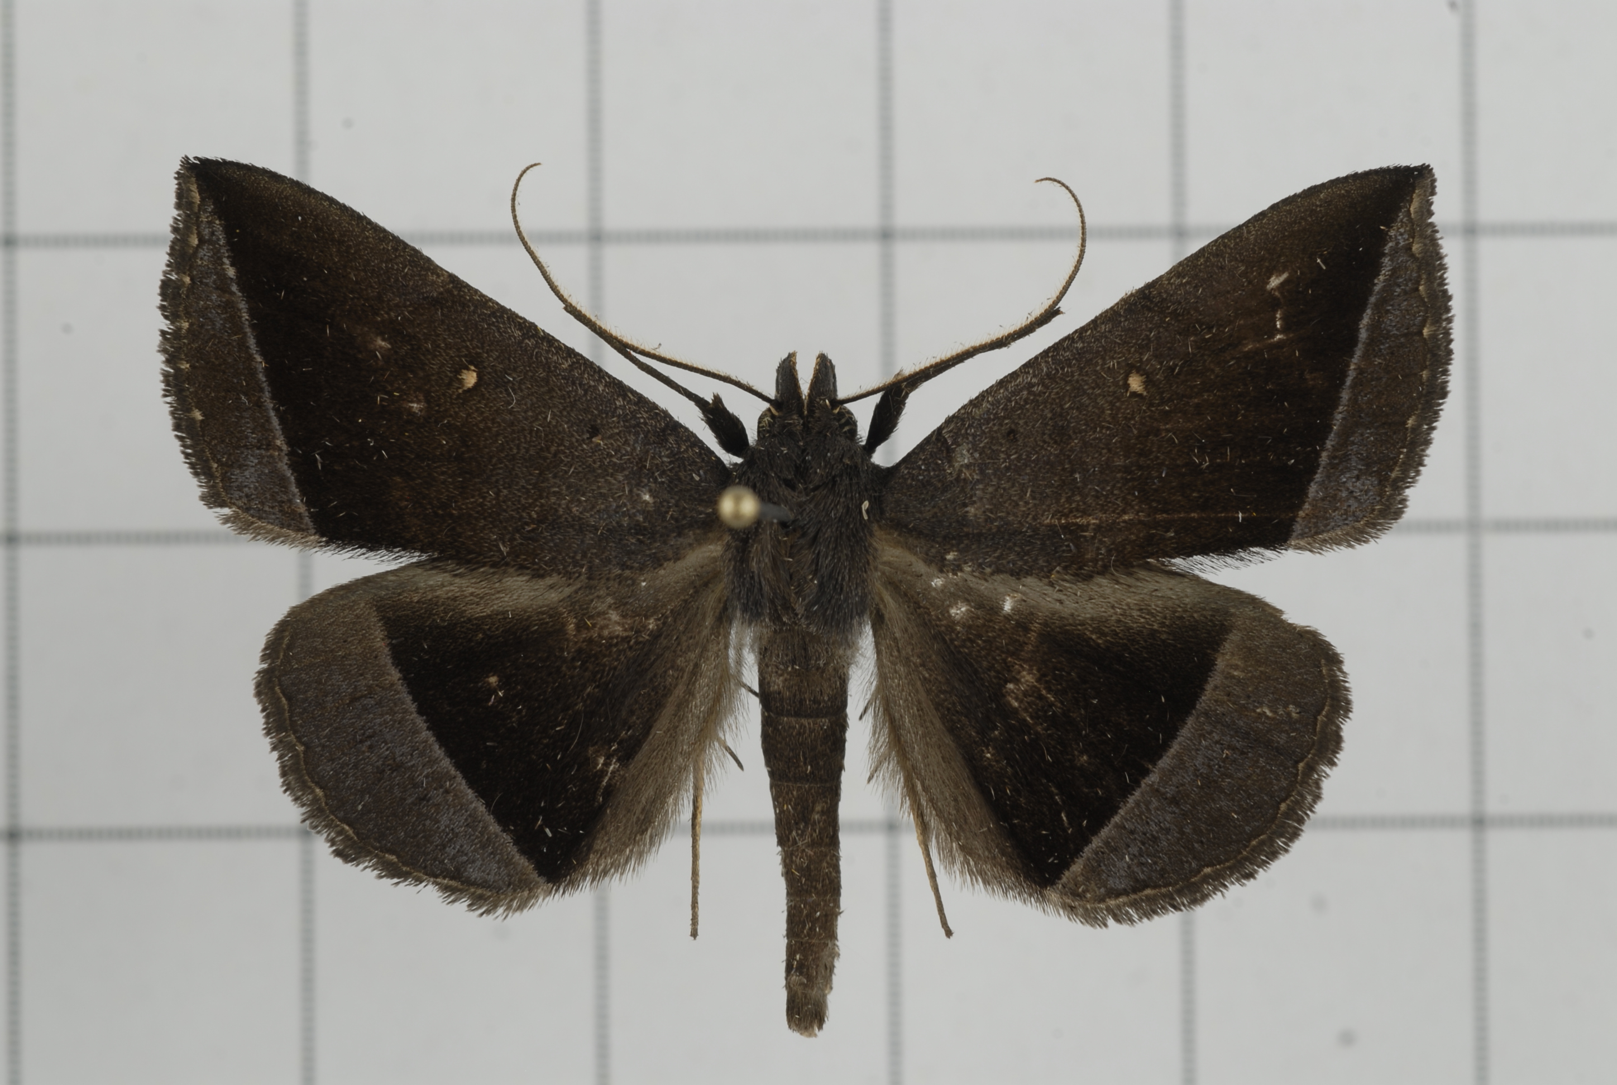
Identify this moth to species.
Hadennia hisbonalis
